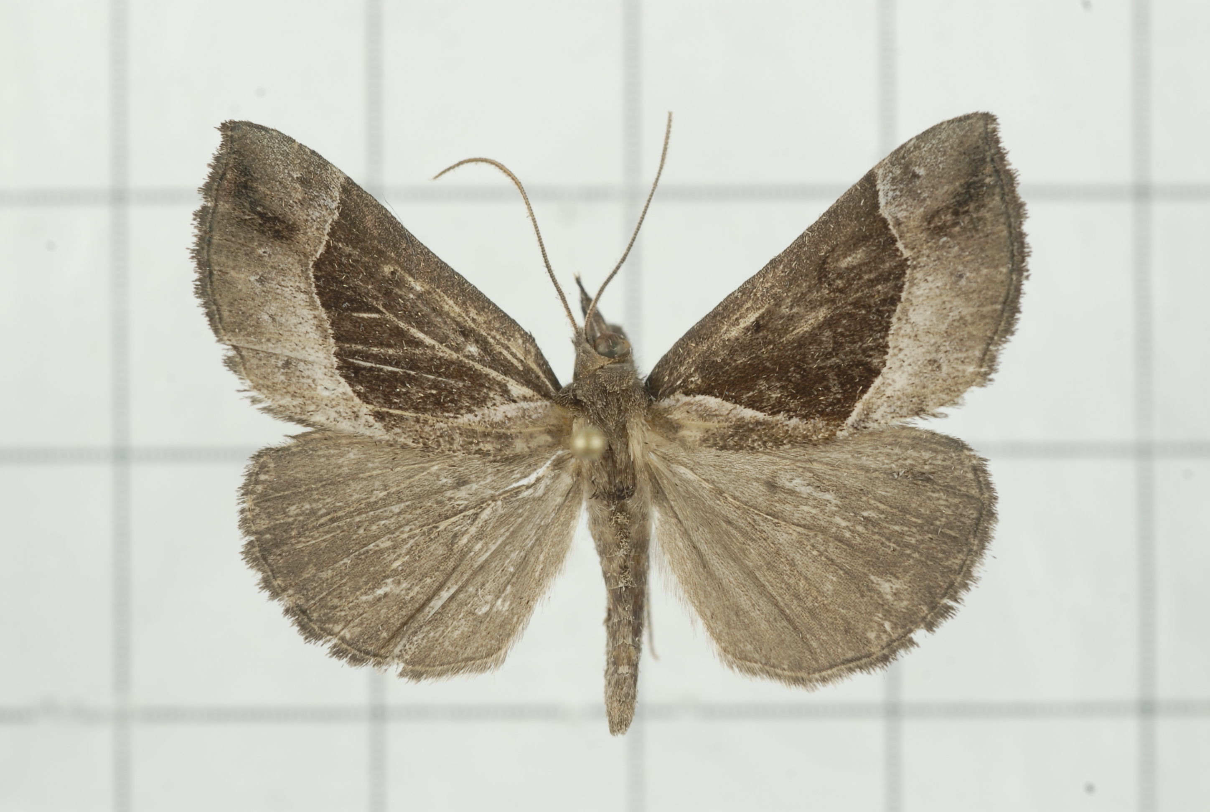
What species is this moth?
Hypena taiwana
